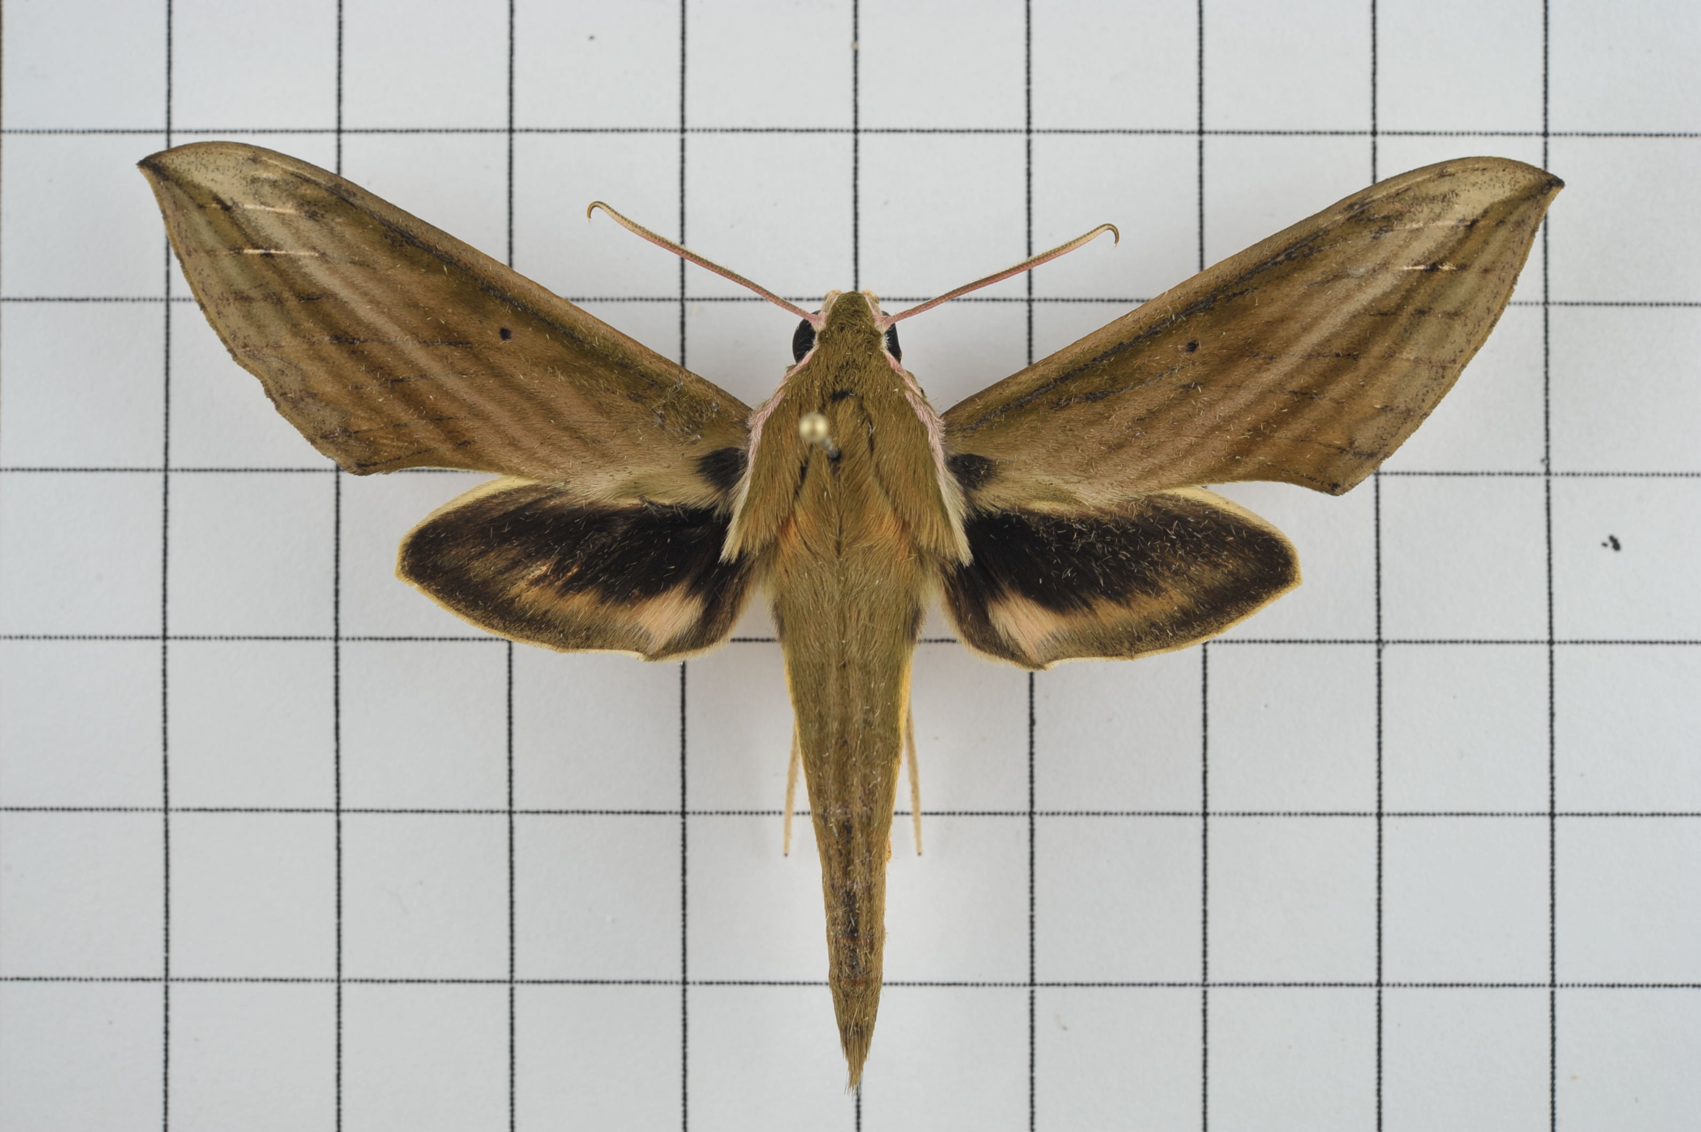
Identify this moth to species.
Cechetra minor
